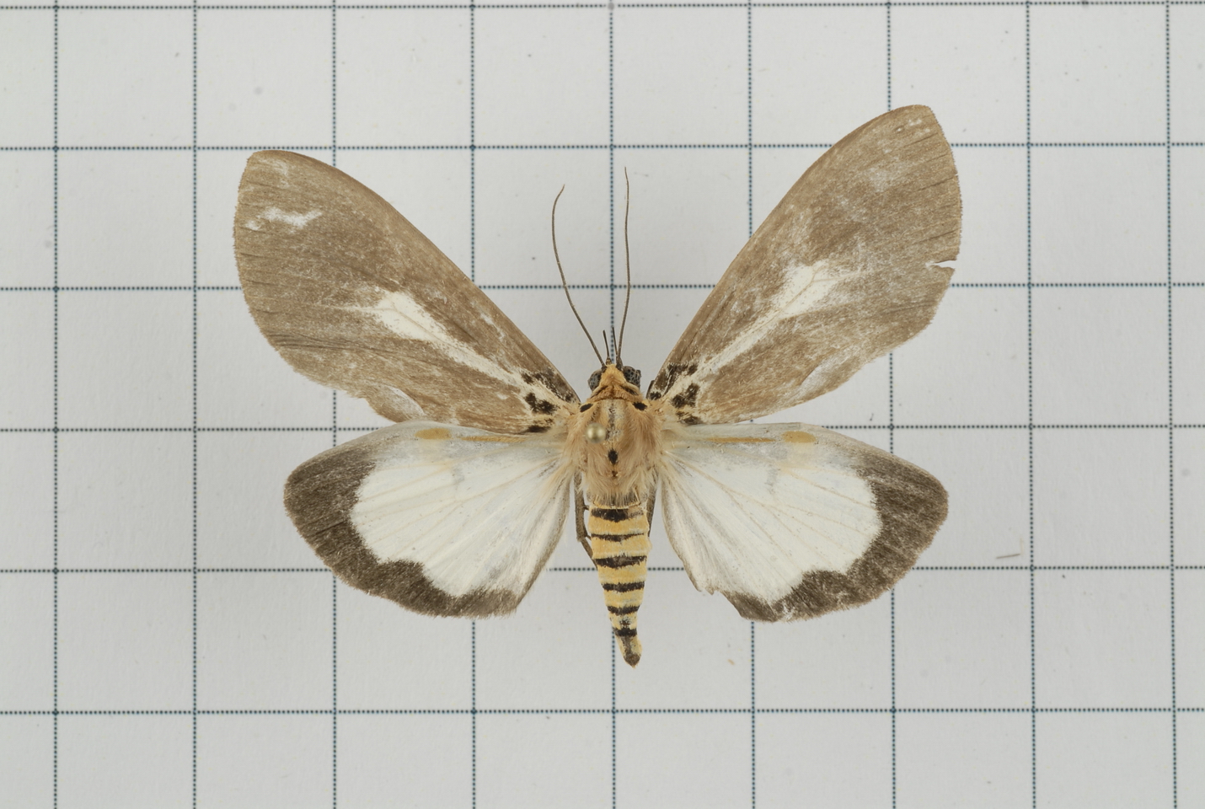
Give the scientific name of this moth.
Asota heliconia zebrina
